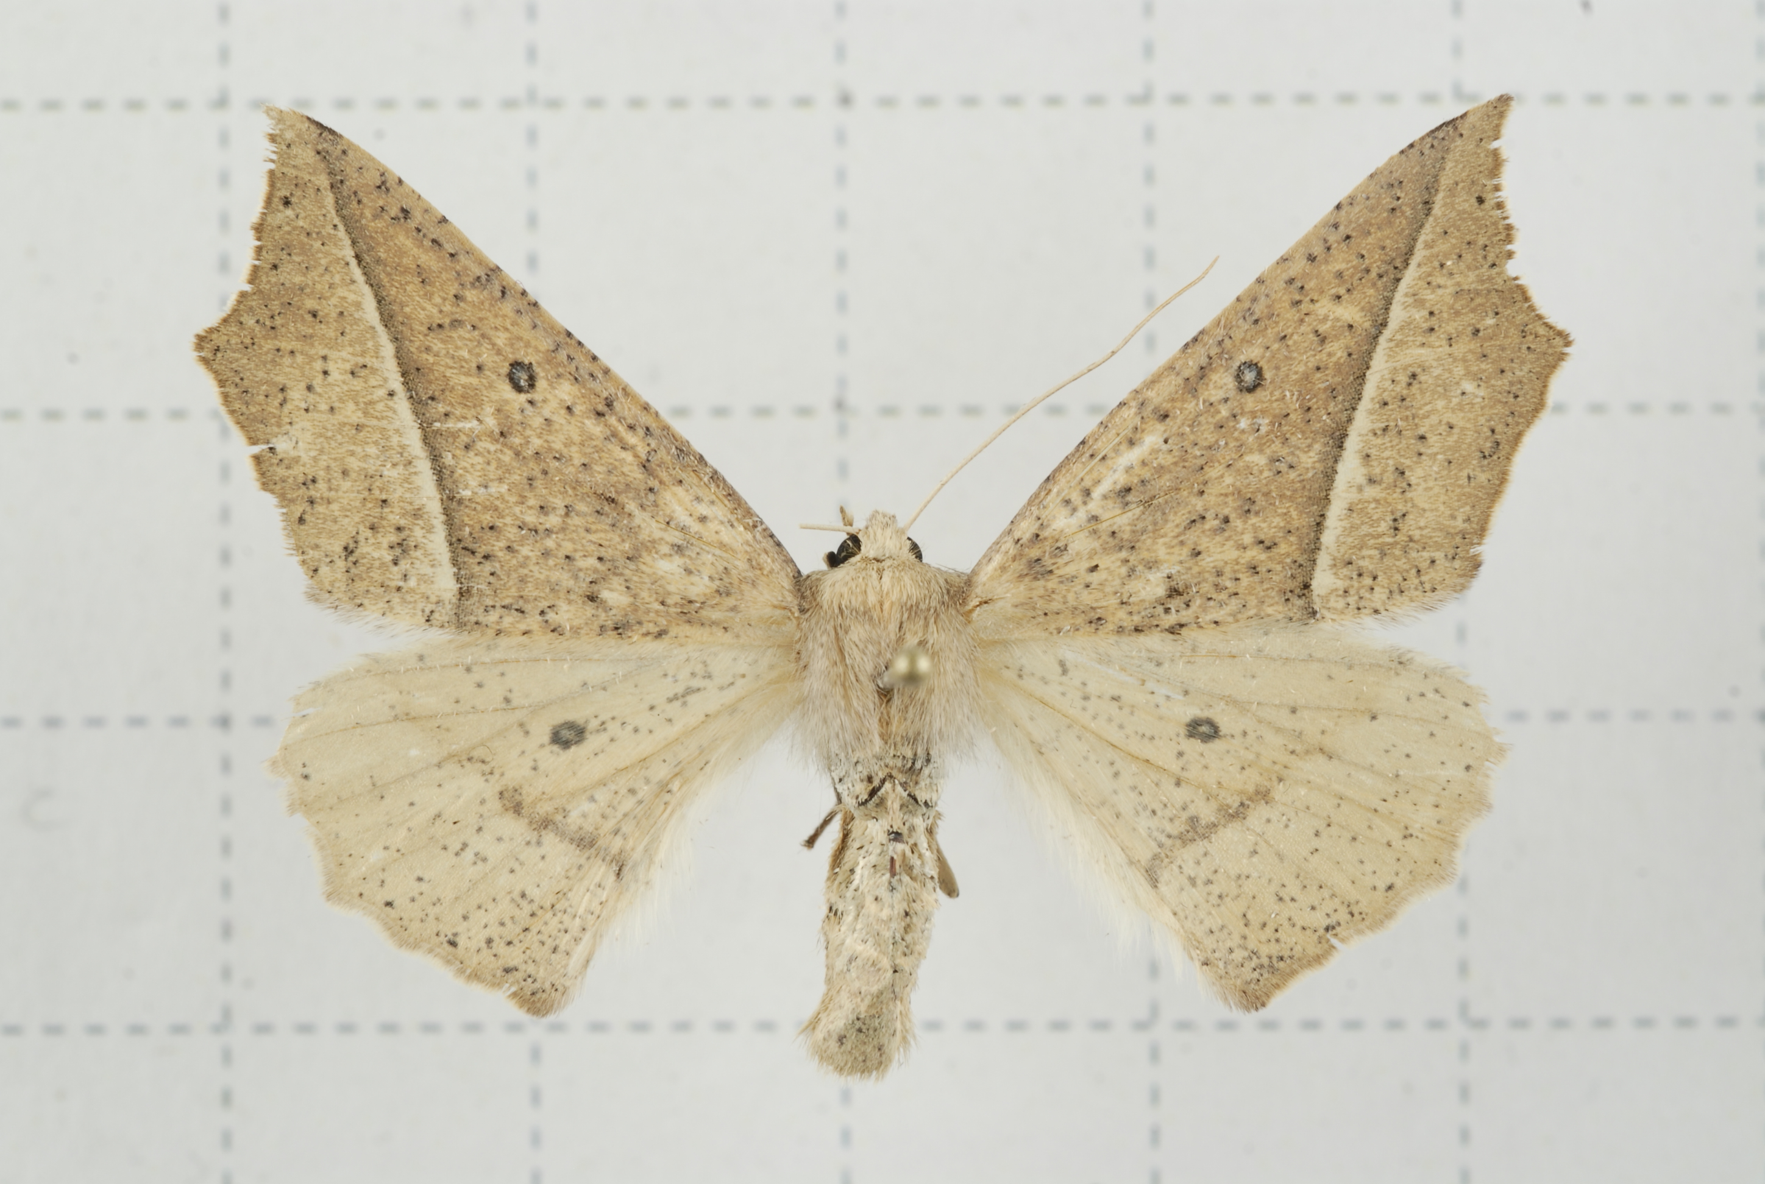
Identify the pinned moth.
Odontopera albiguttulata
